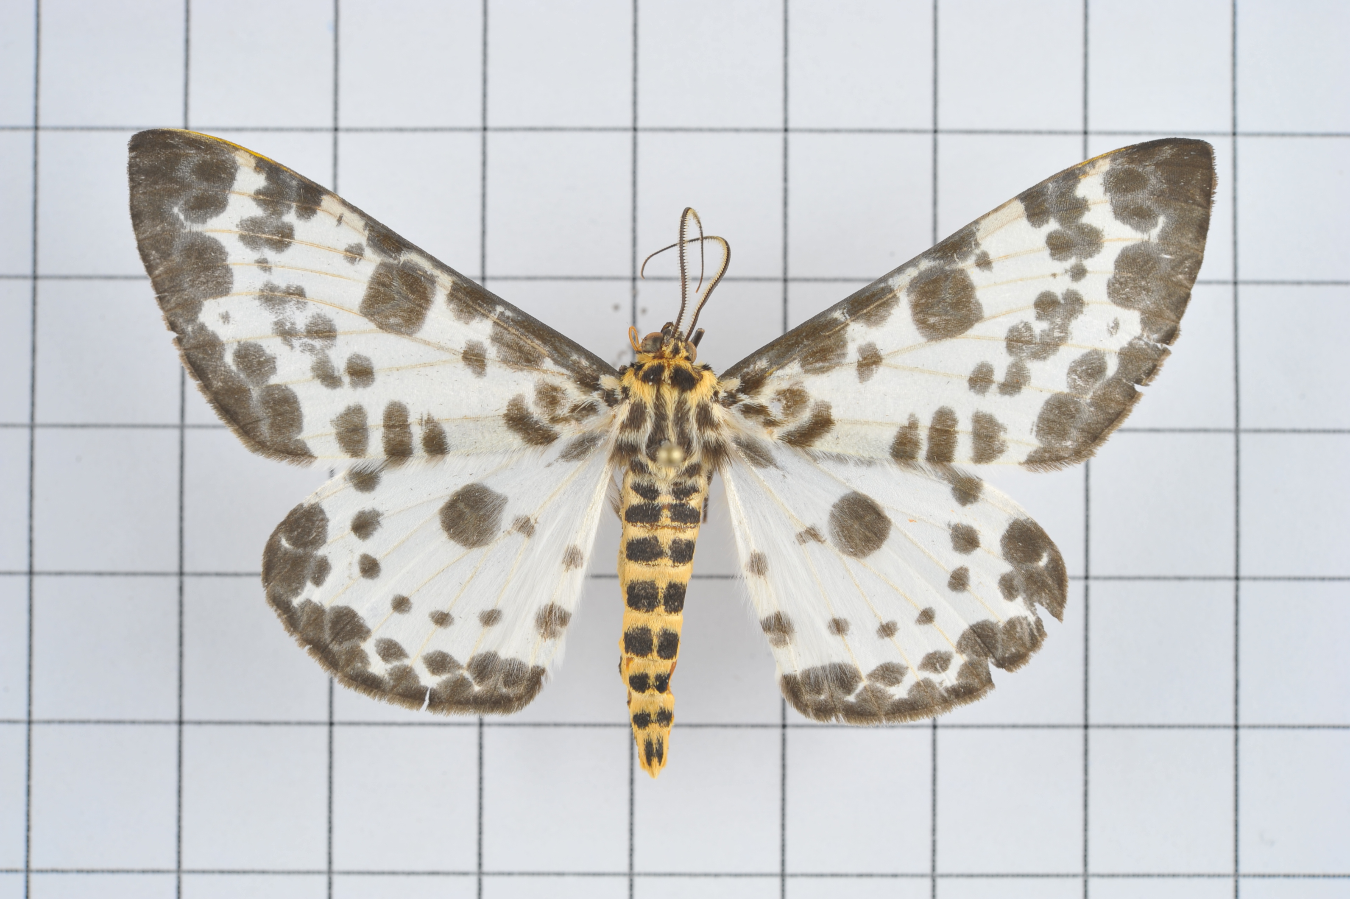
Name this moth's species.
Parapercnia giraffata
